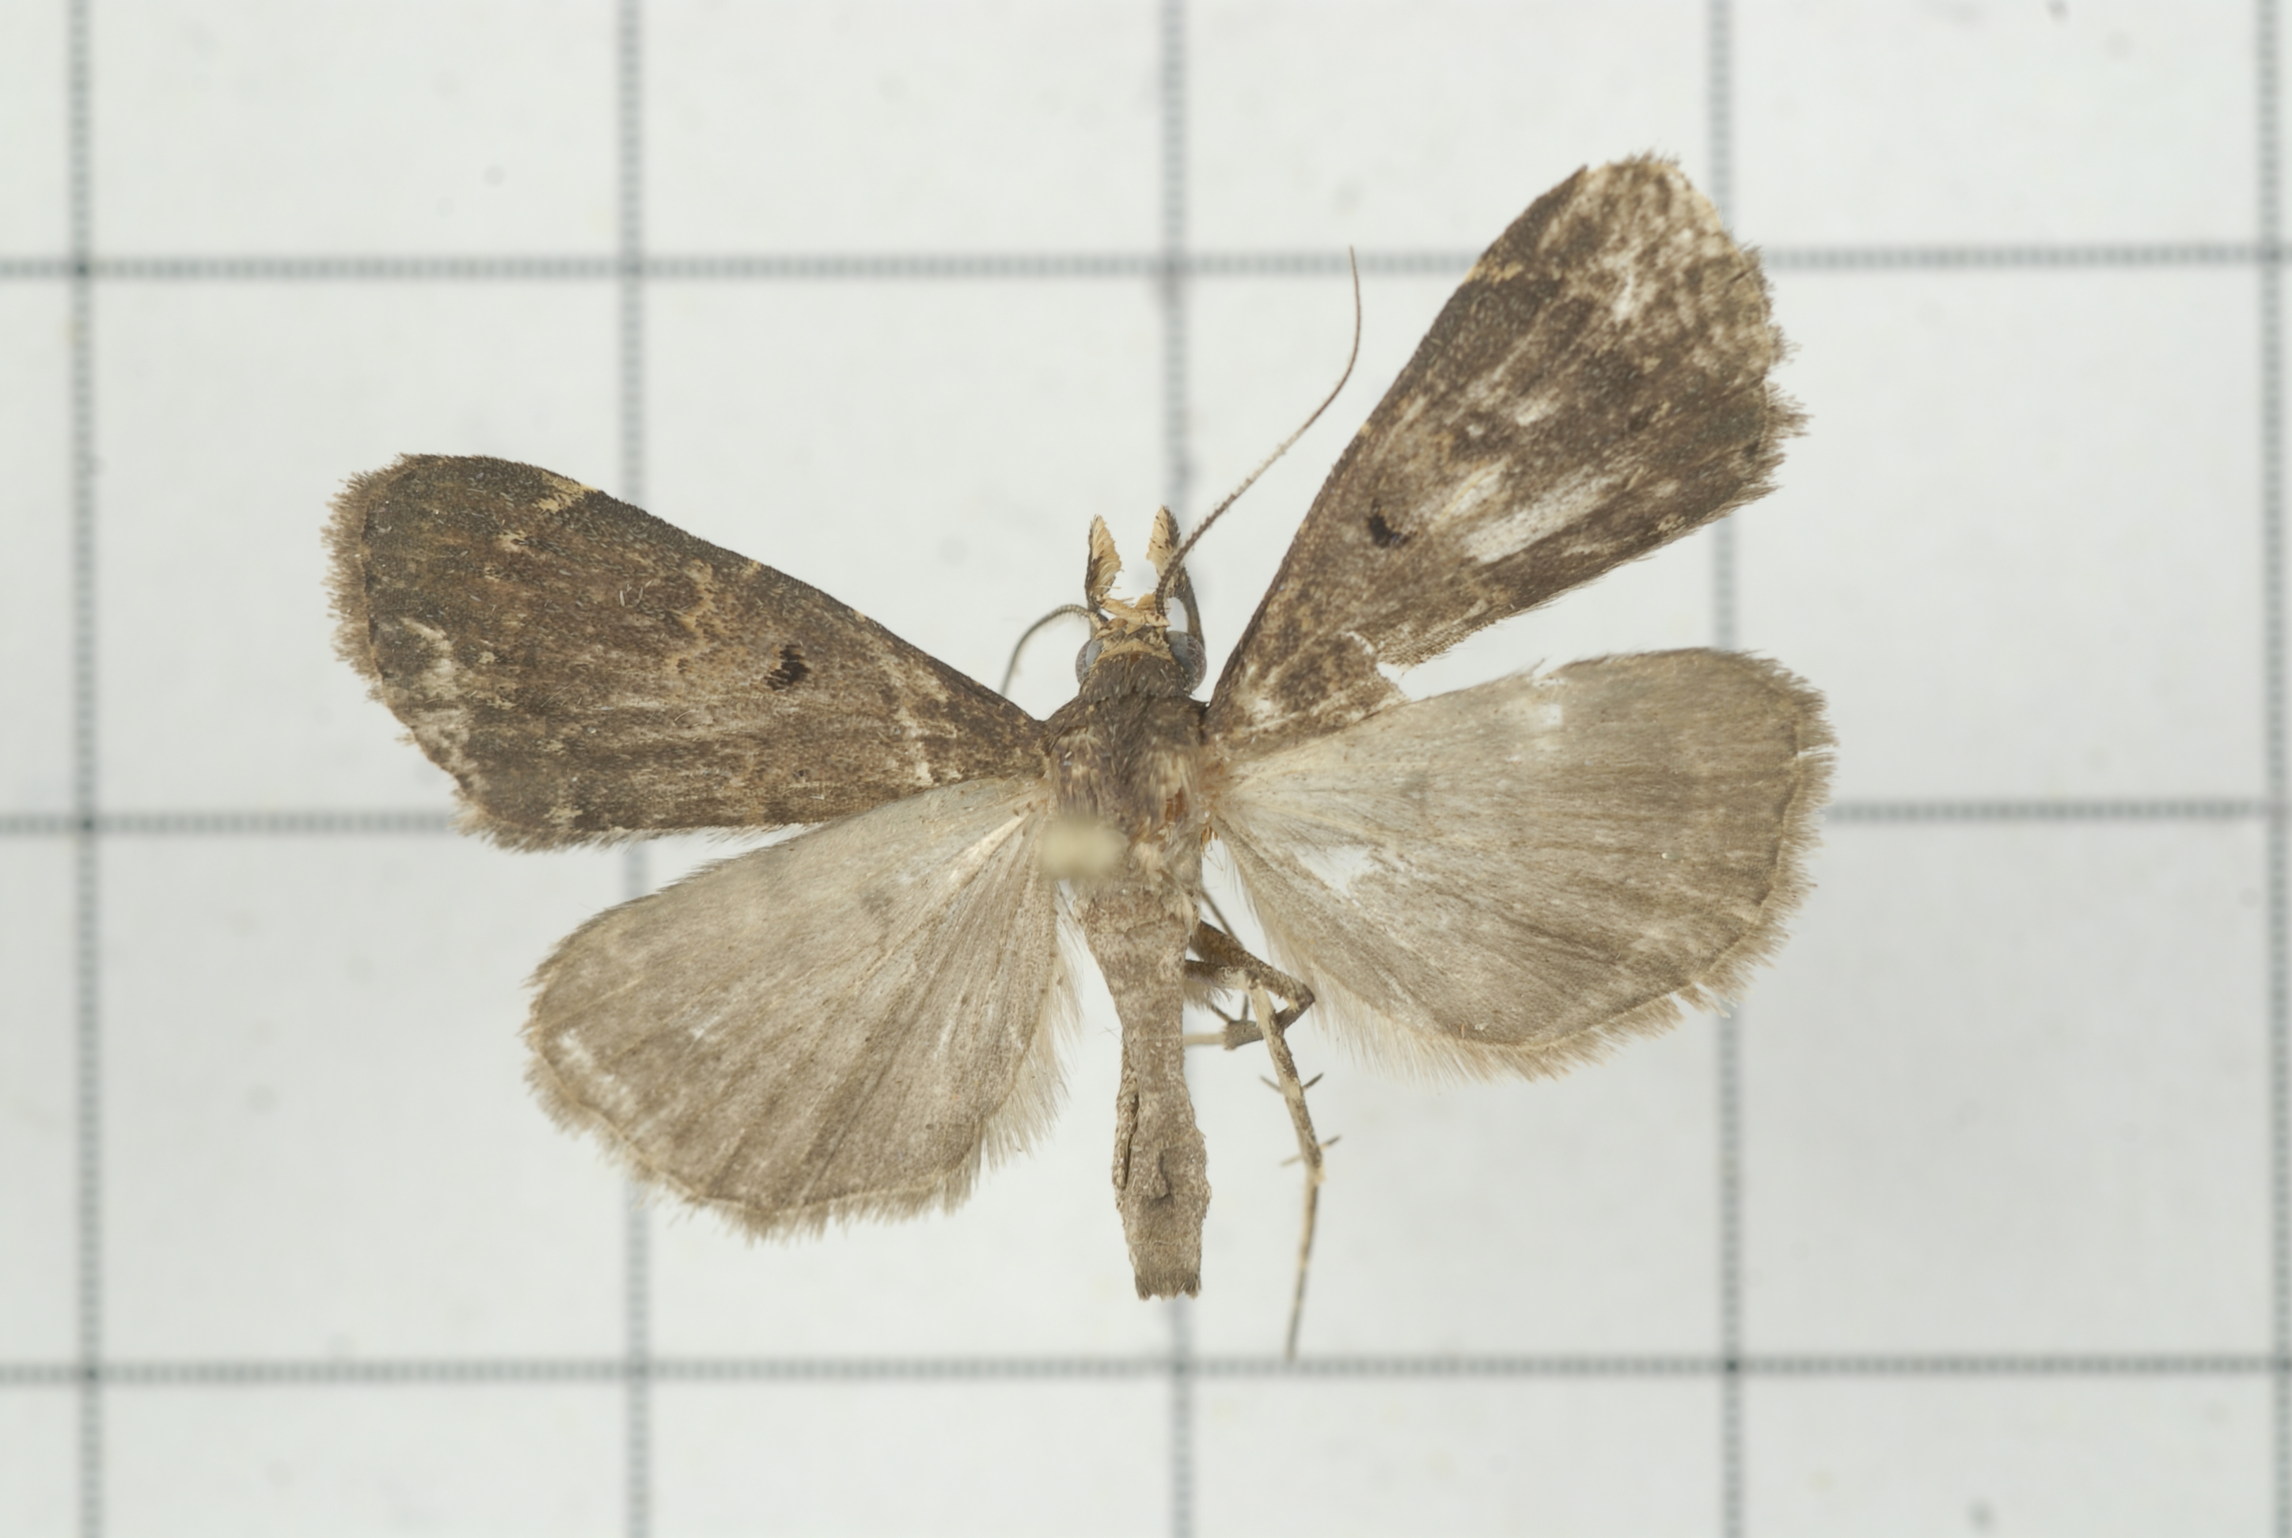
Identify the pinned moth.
Hydrillodes nilgirialis
